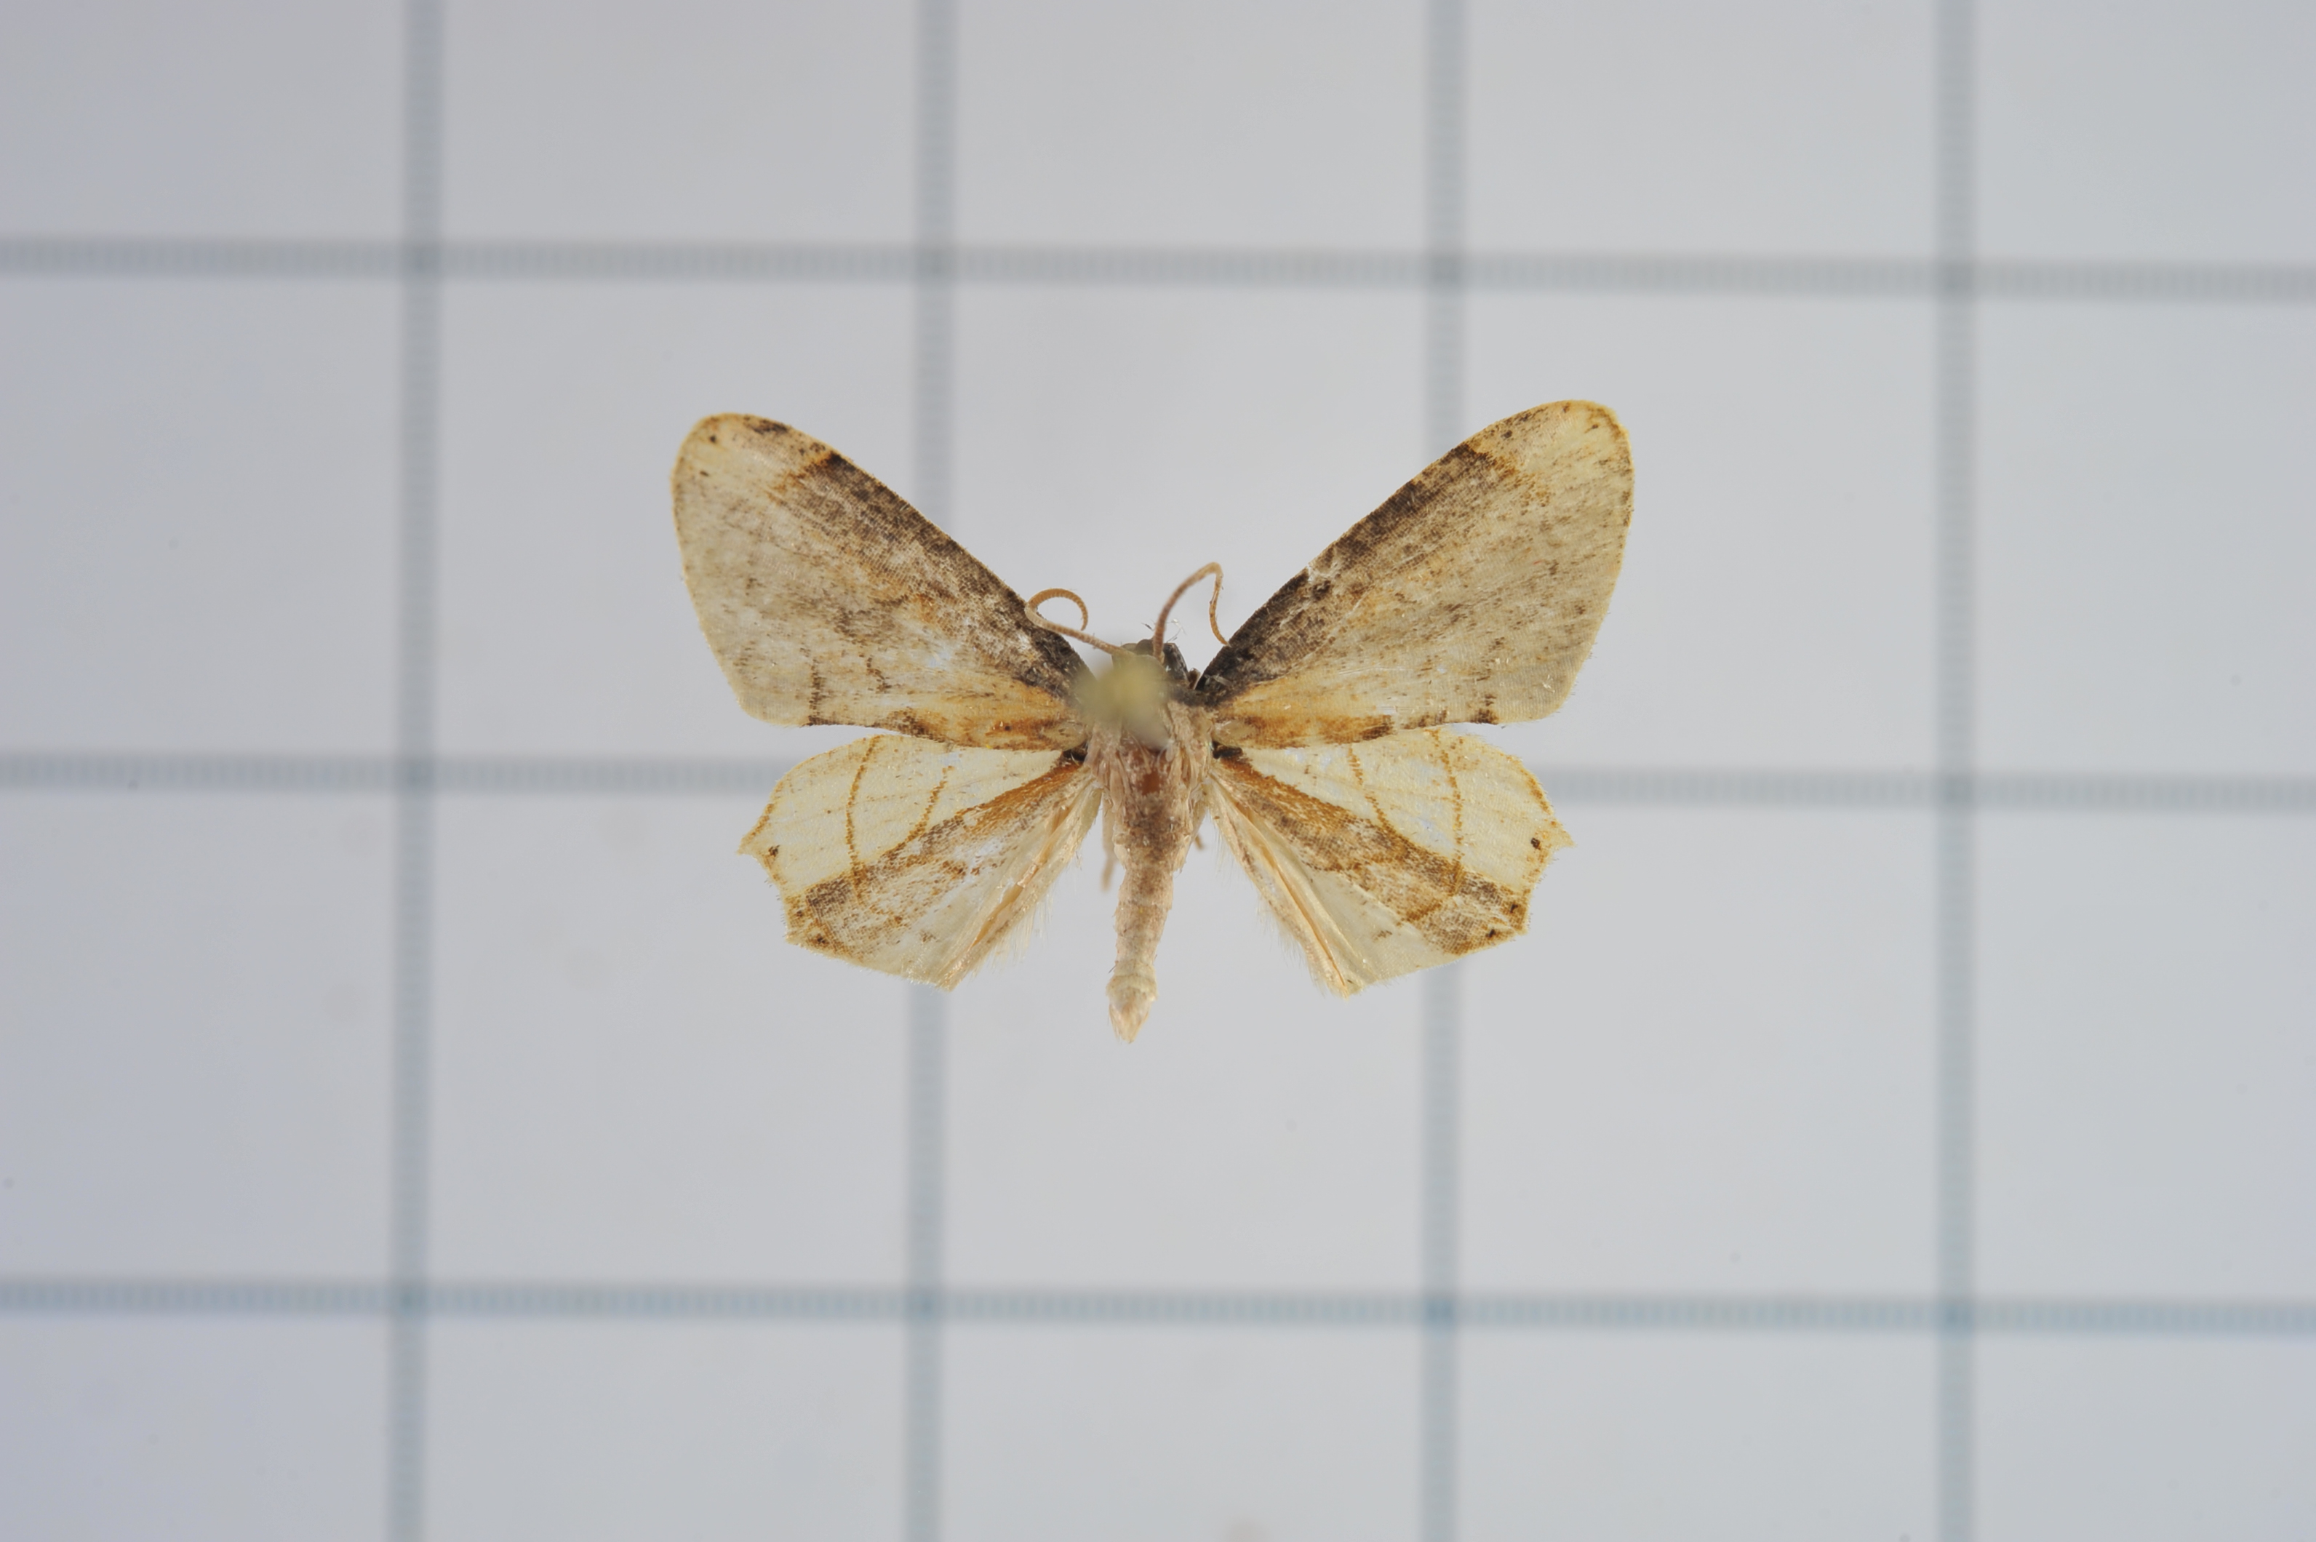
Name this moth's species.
Warreniplema fumicosta
